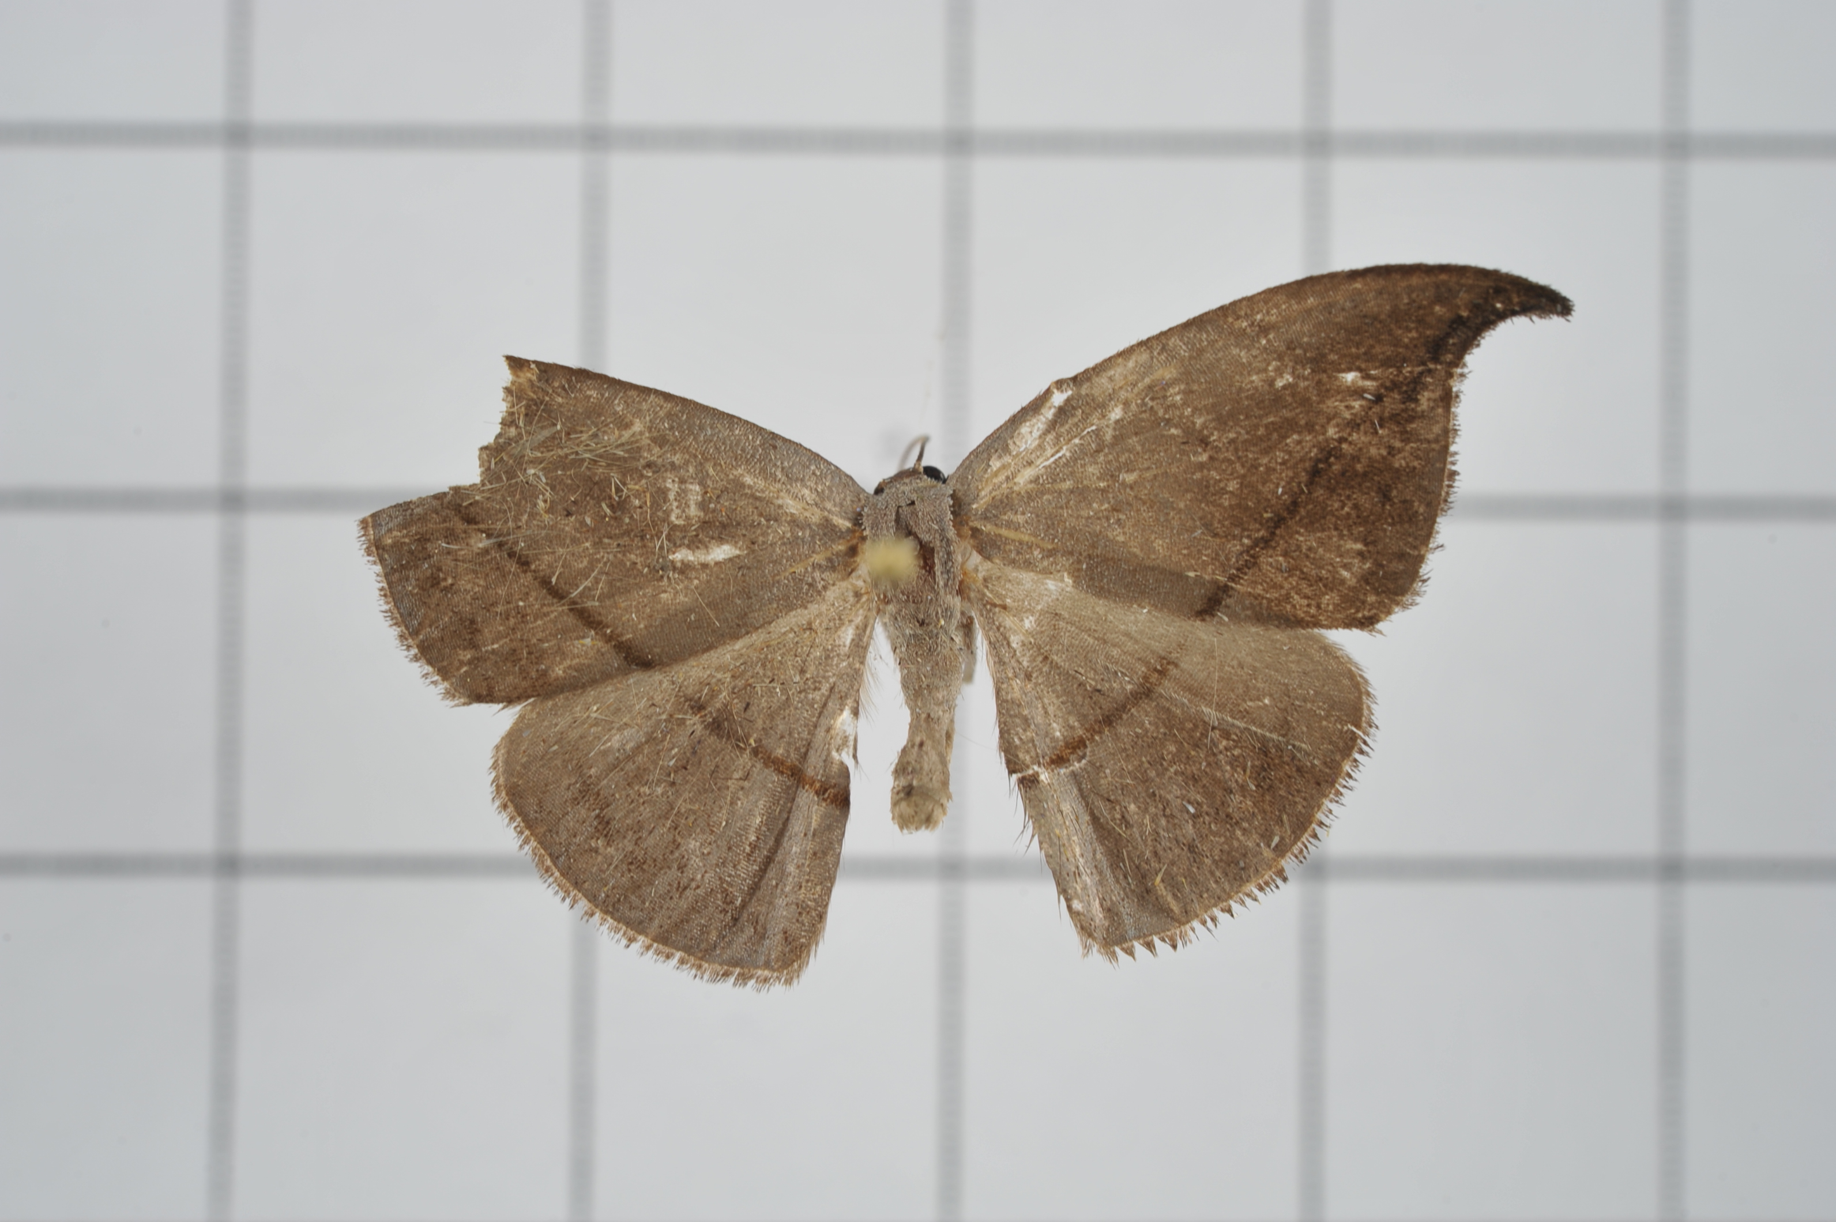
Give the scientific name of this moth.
Albara reversaria opalescens
